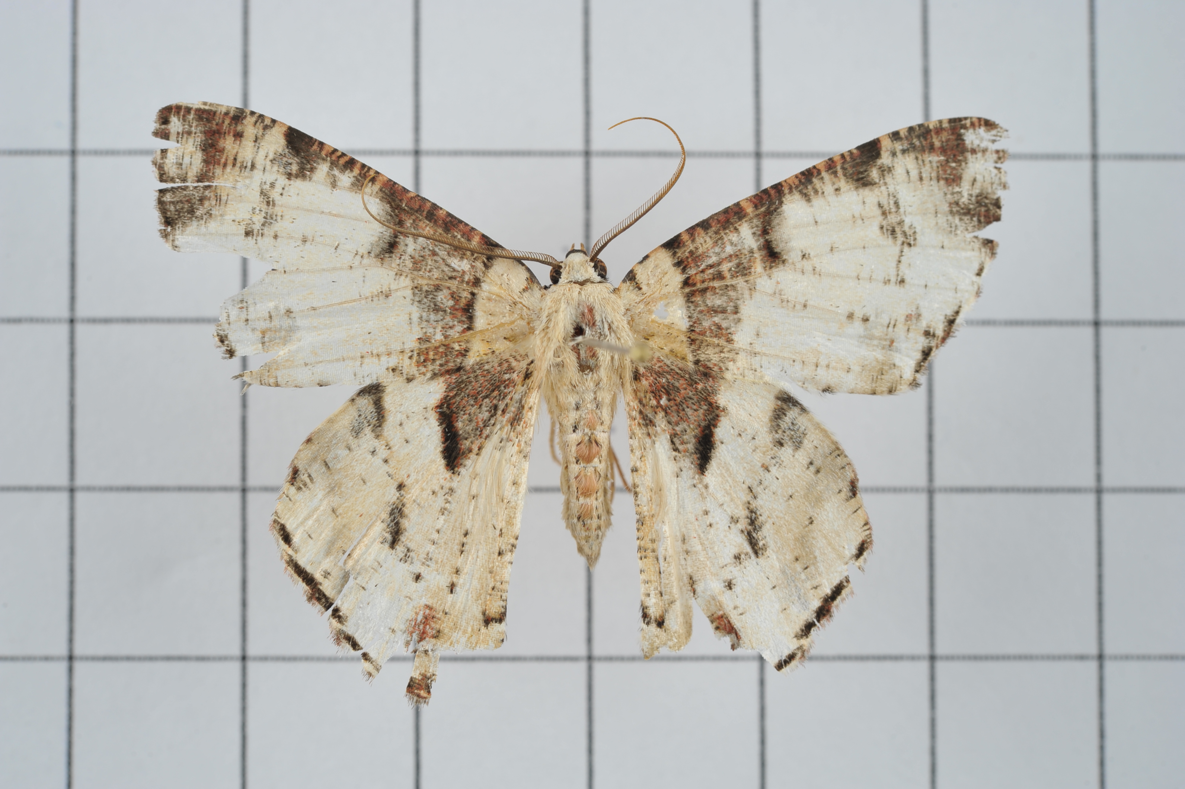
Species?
Pachyodes subtrita subtrita
